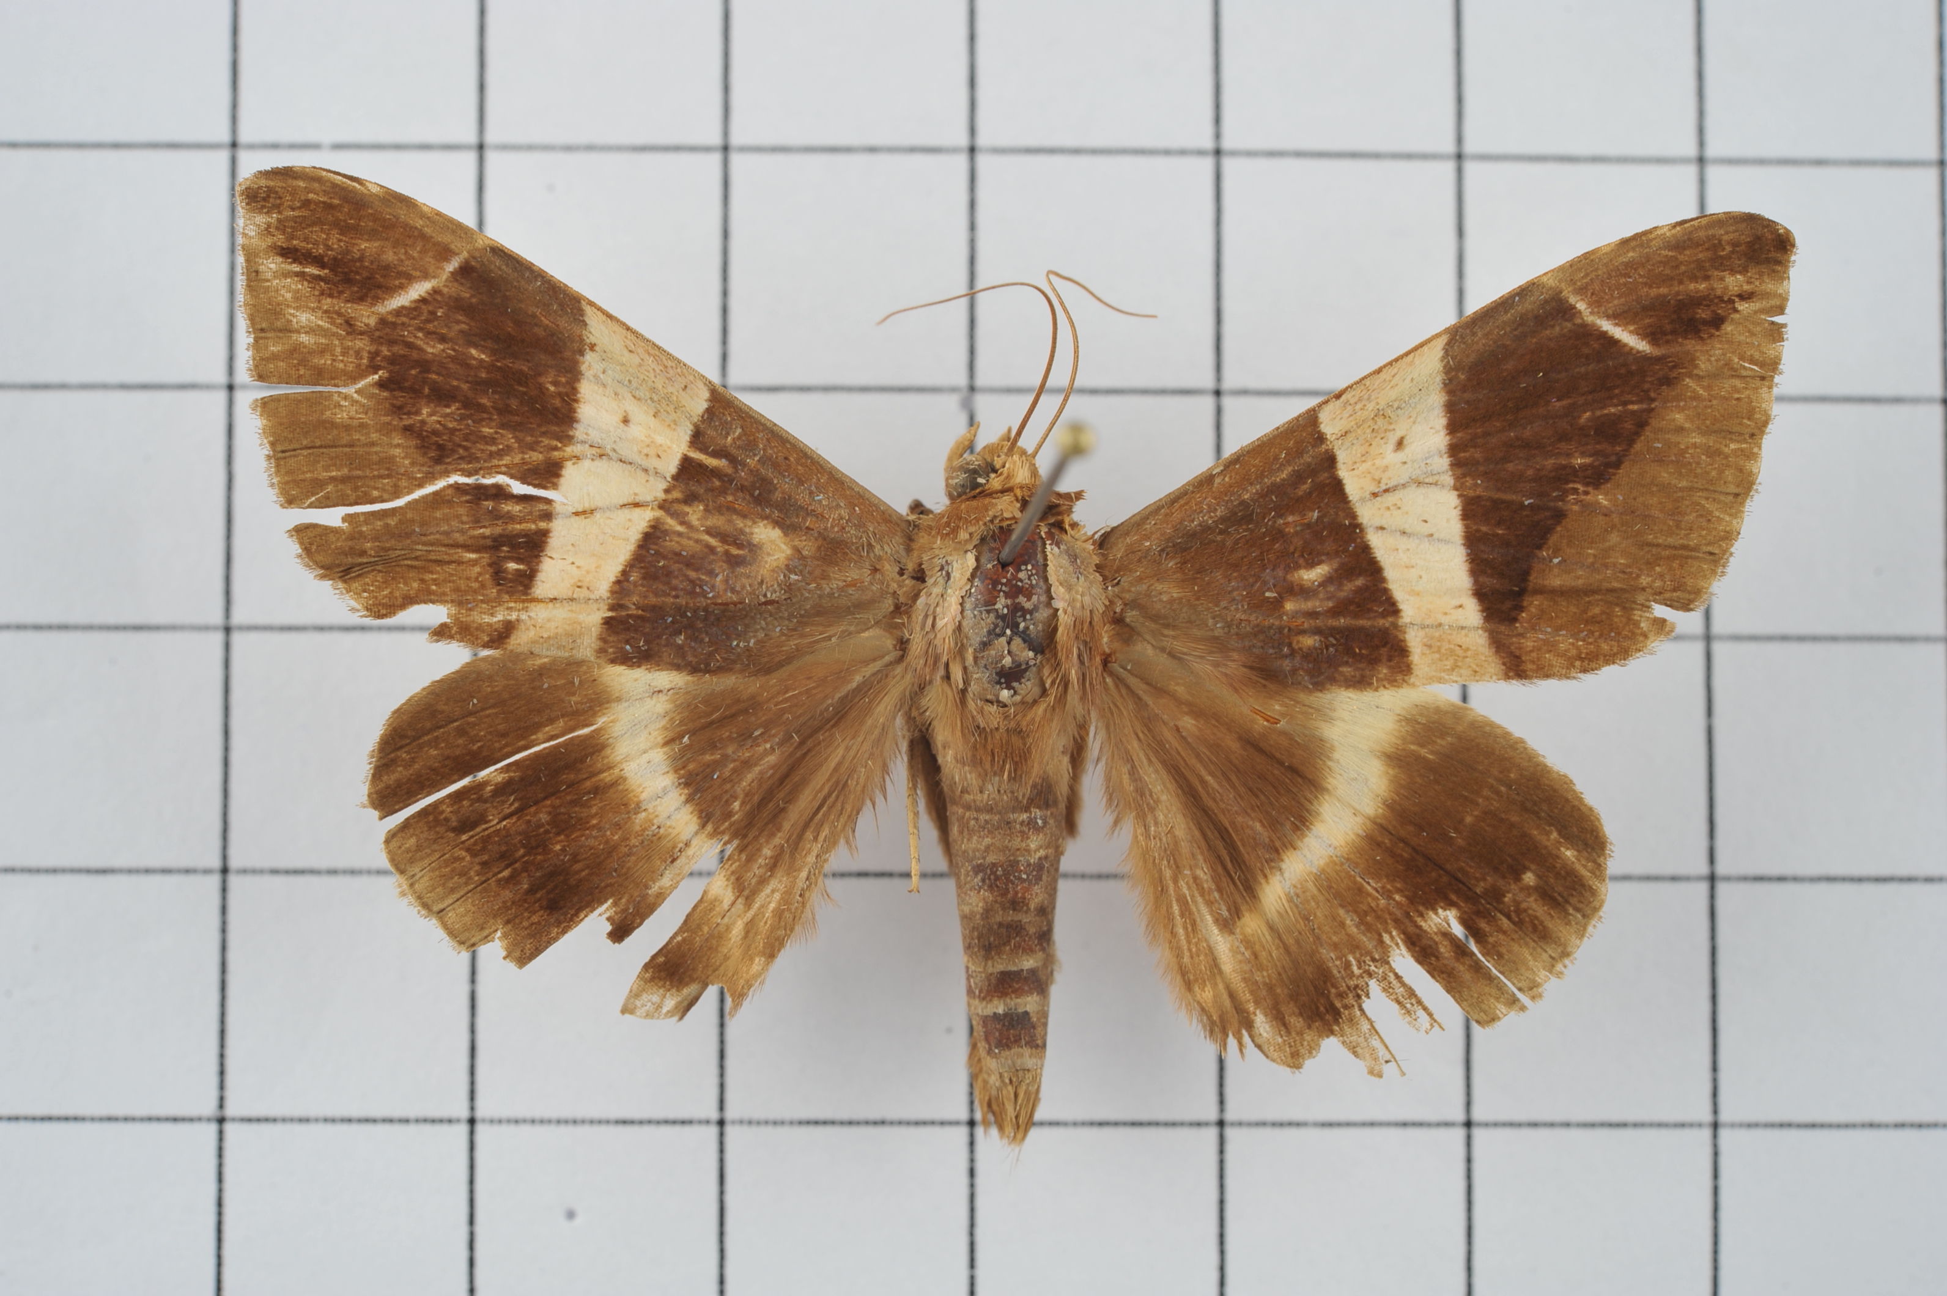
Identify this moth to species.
Bastilla praetermissa
